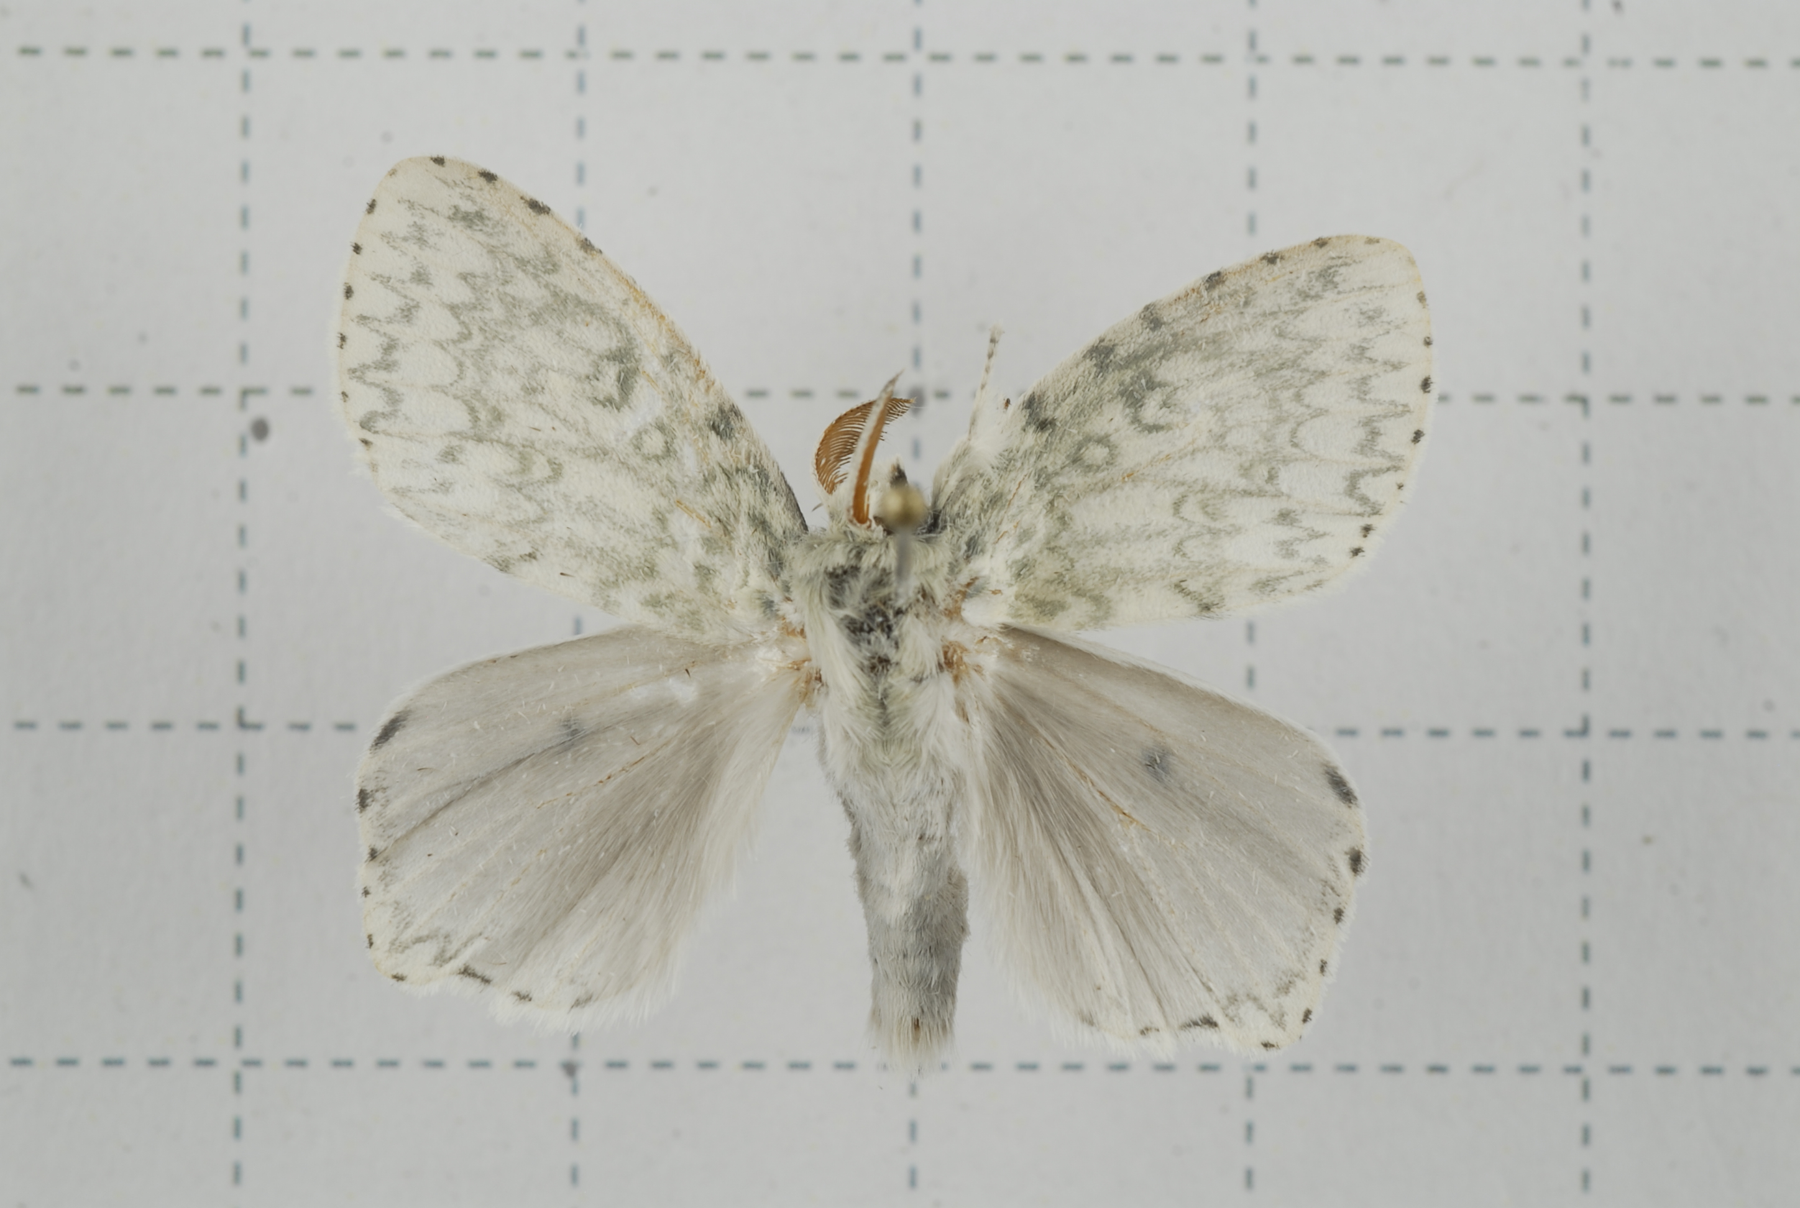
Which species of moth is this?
Dura alba
